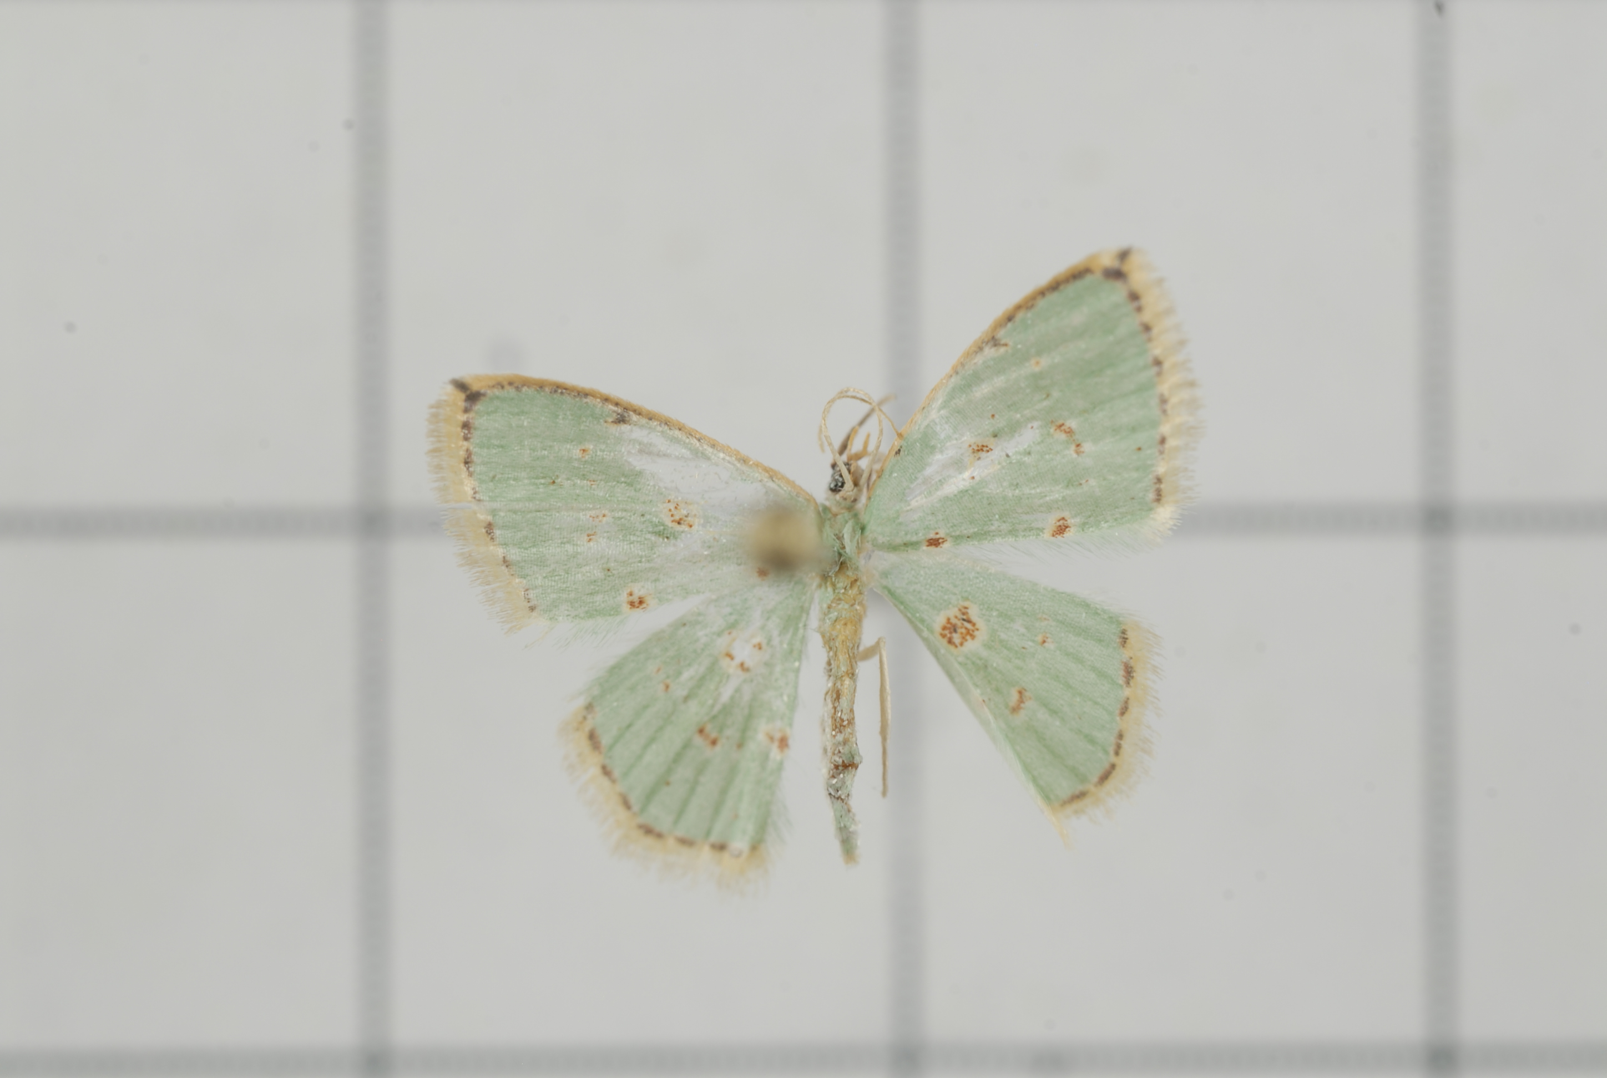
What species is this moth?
Comostola laesaria
